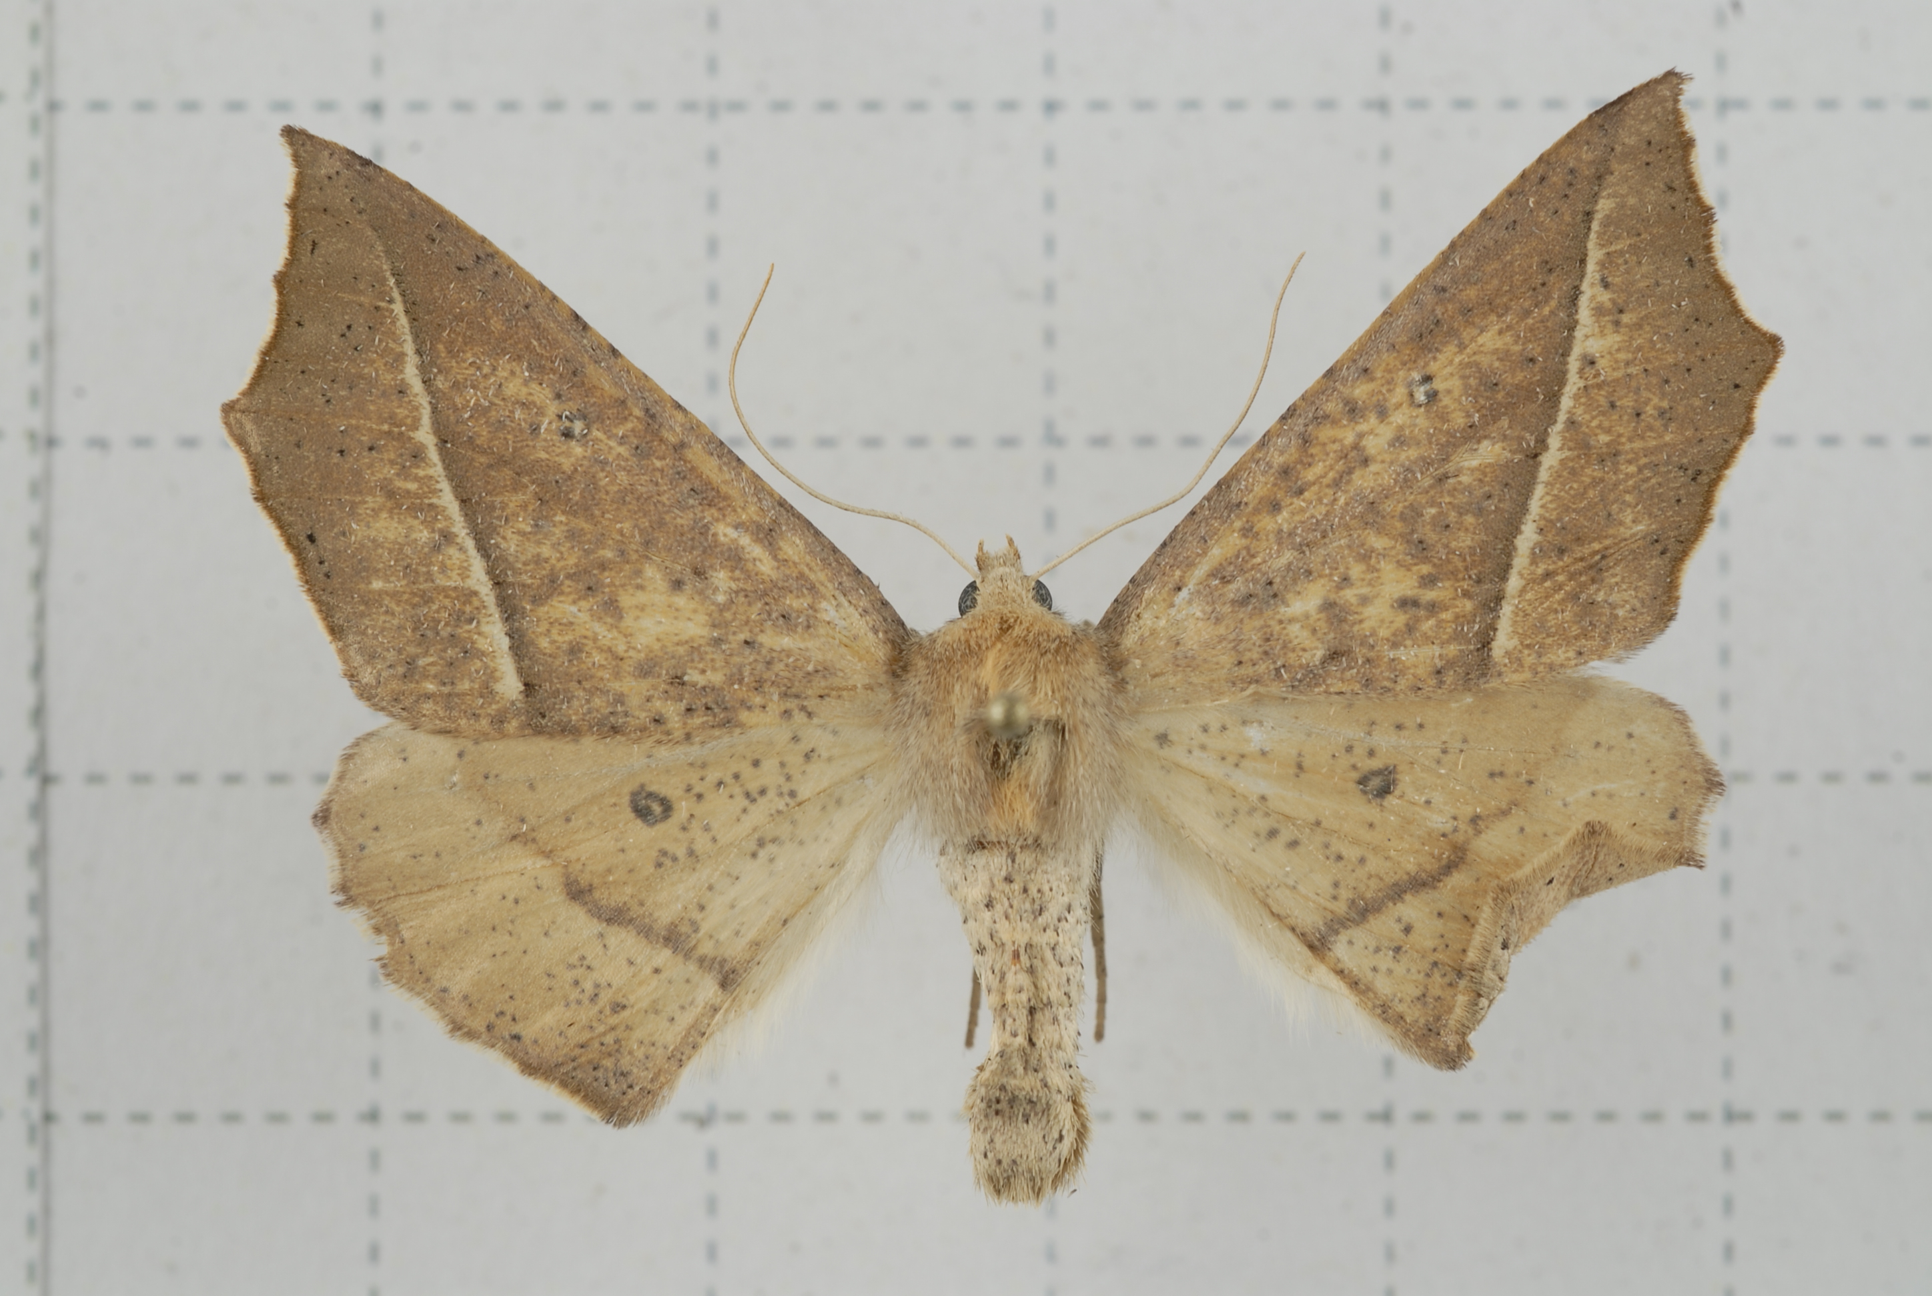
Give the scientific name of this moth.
Odontopera bilinearia subarida
